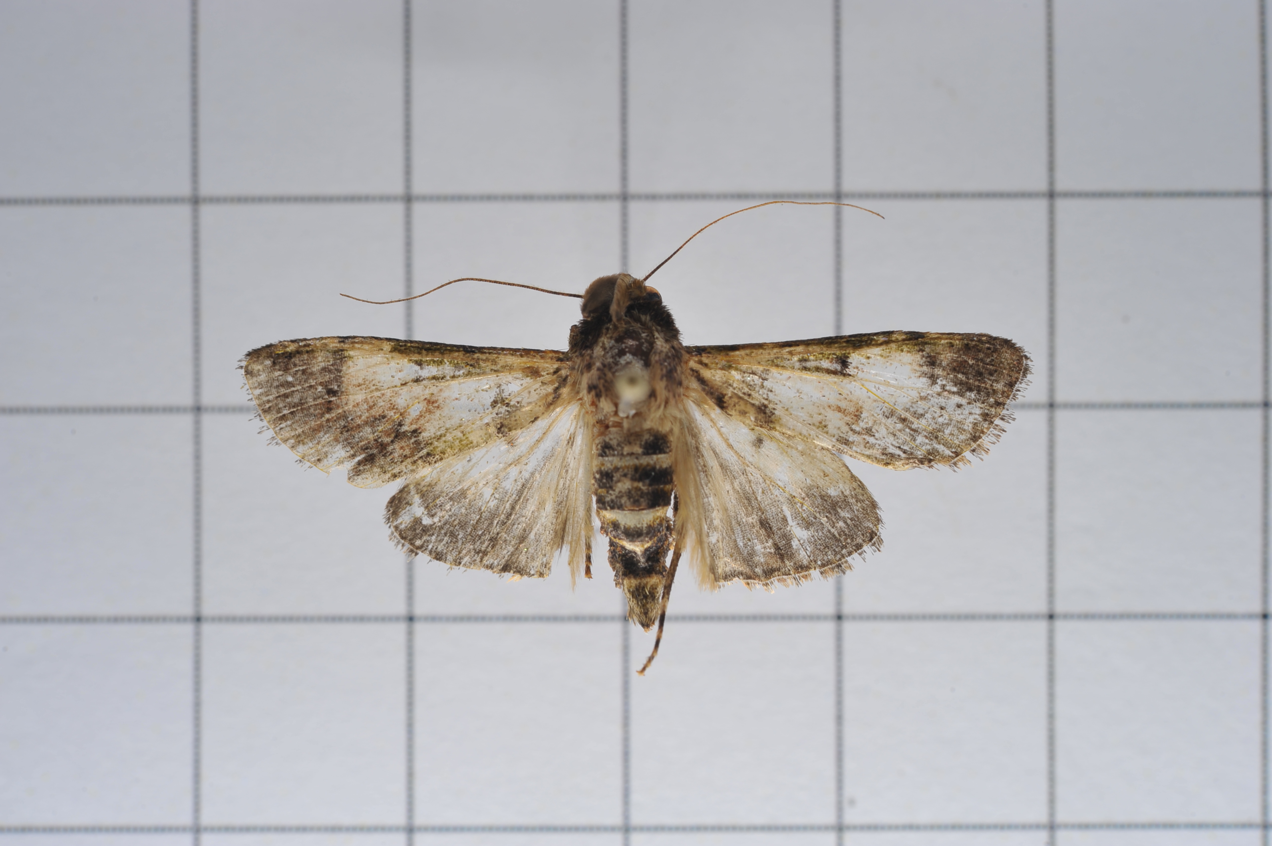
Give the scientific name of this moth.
Teliphasa nubilosa
